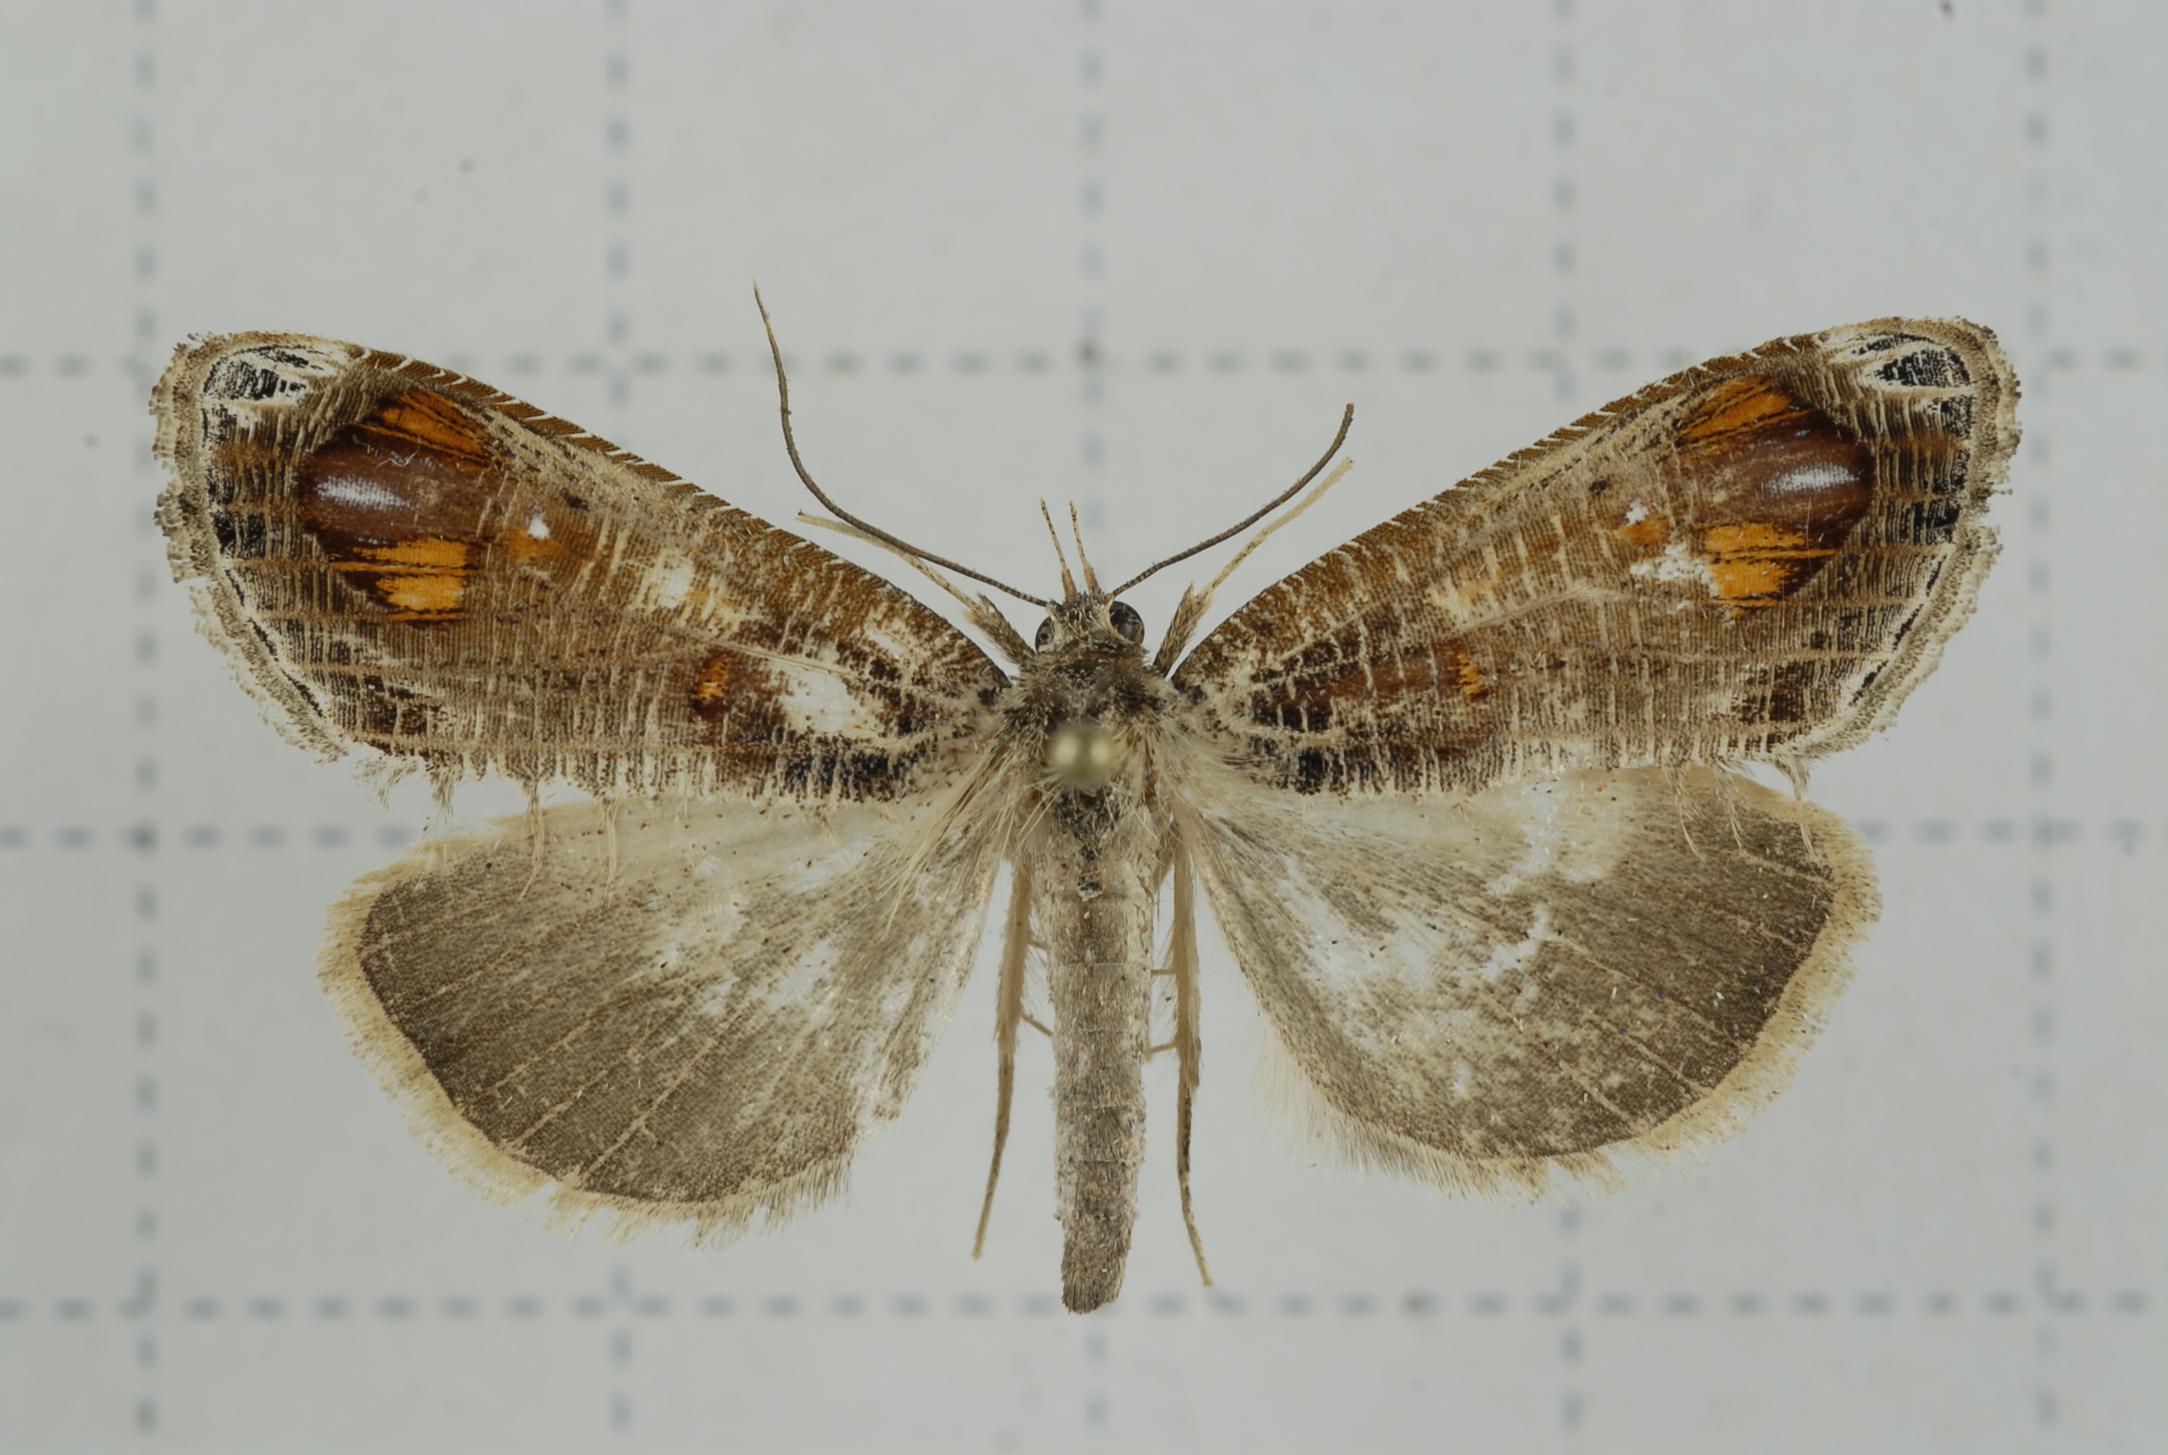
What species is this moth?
Pilipectus prunifera
